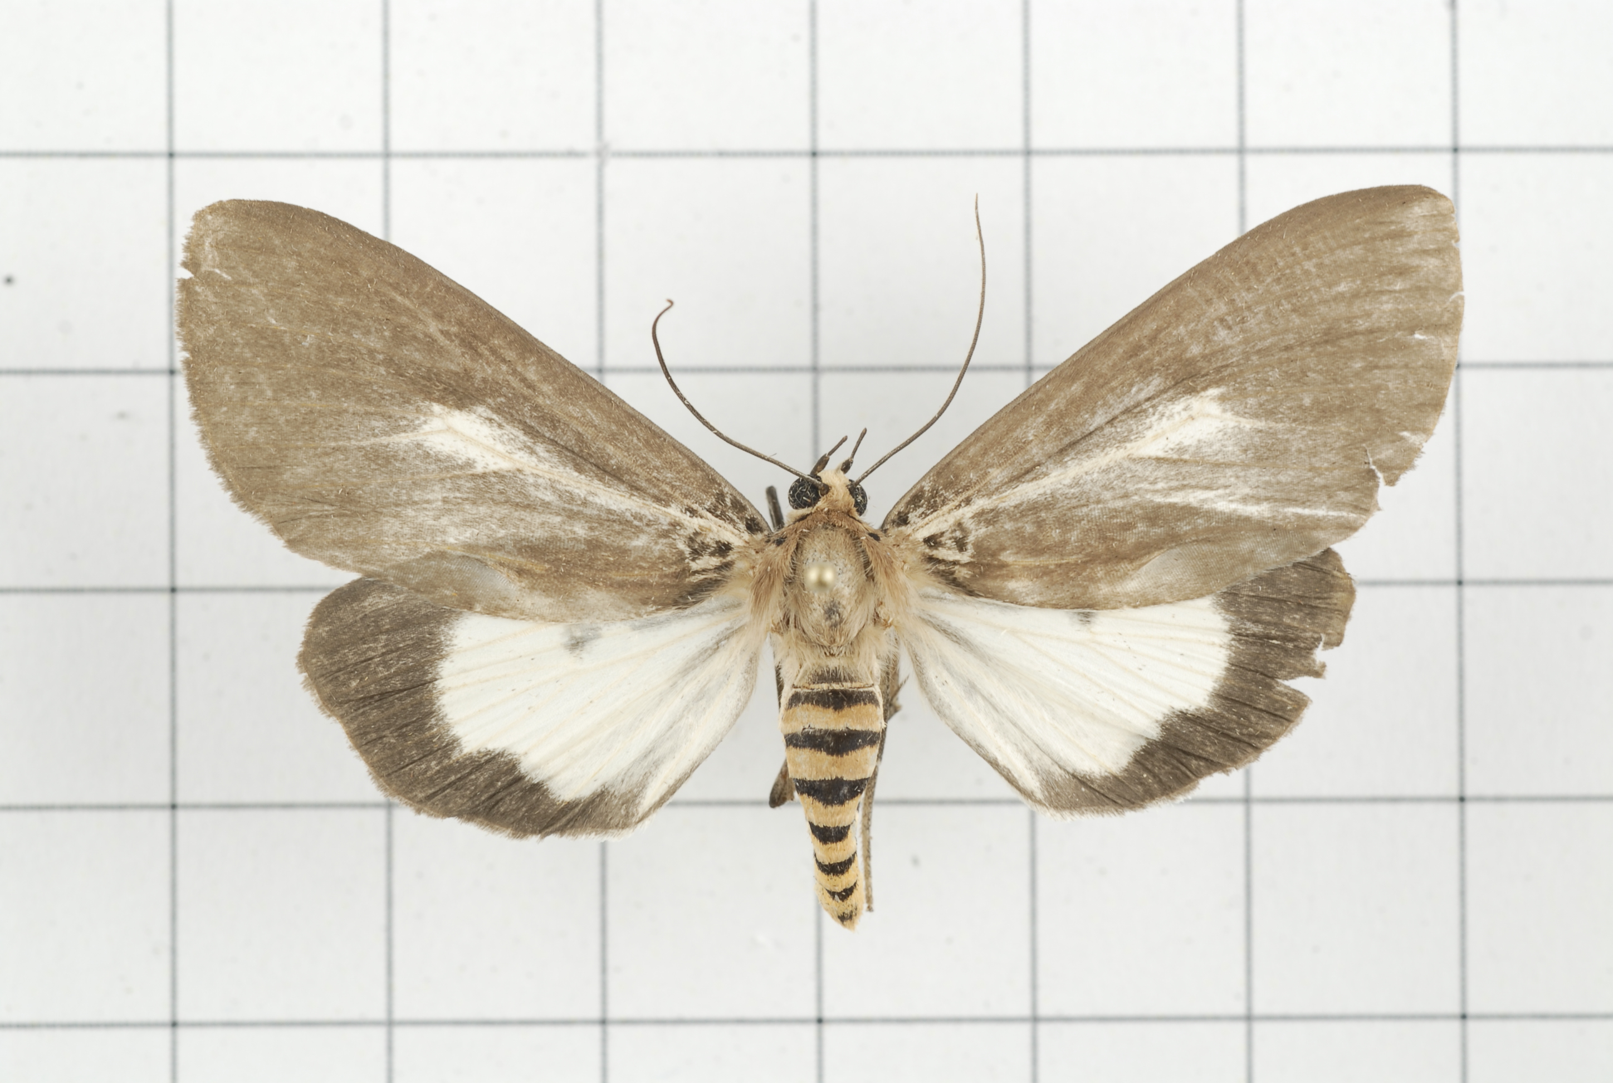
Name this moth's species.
Asota heliconia zebrina
